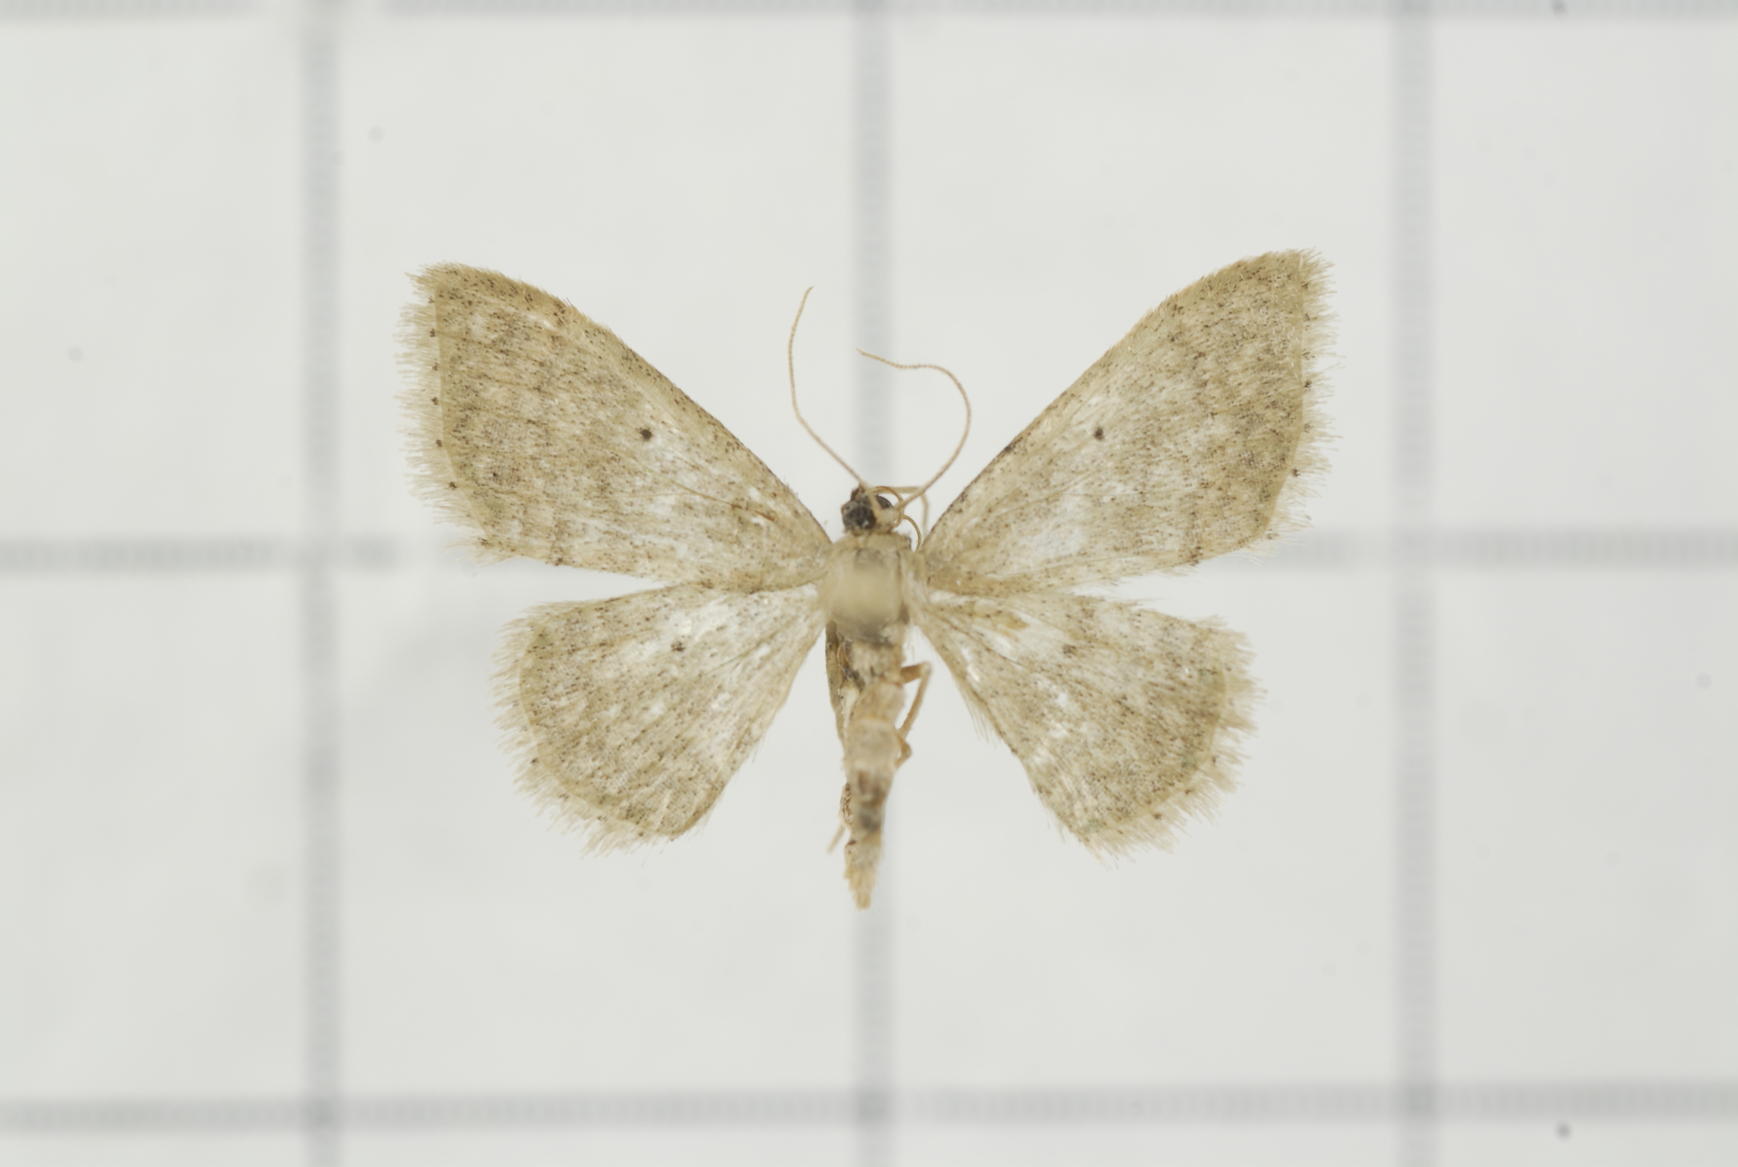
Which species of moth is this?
Idaea sakuraii
